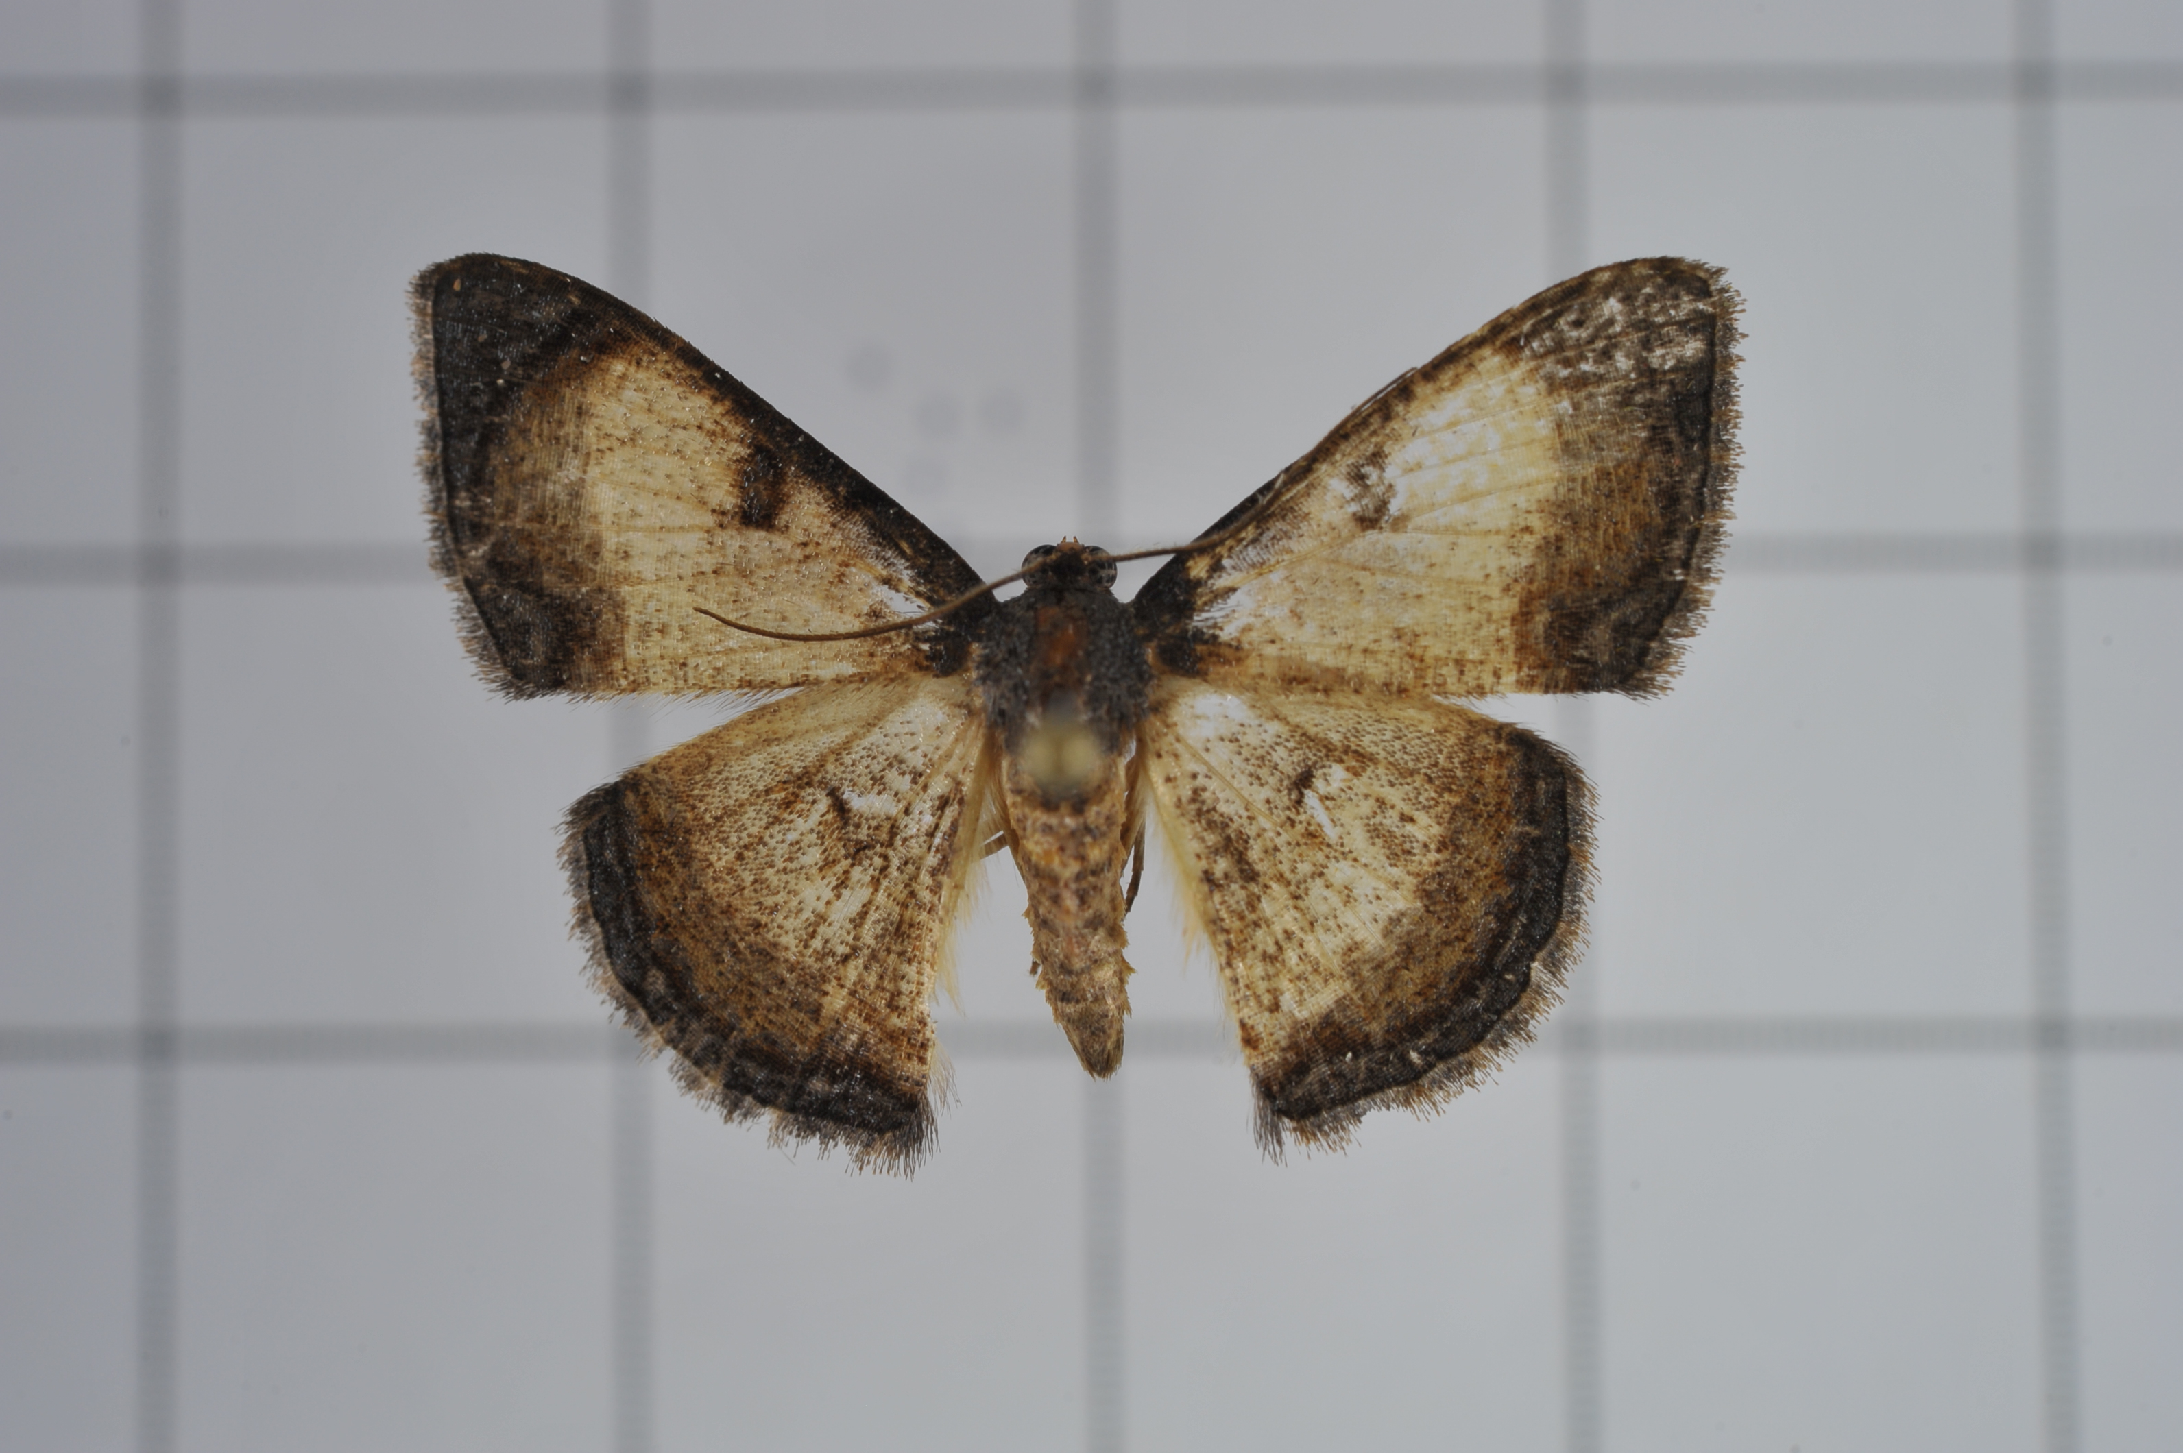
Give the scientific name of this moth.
Hydatocapnia gemina
